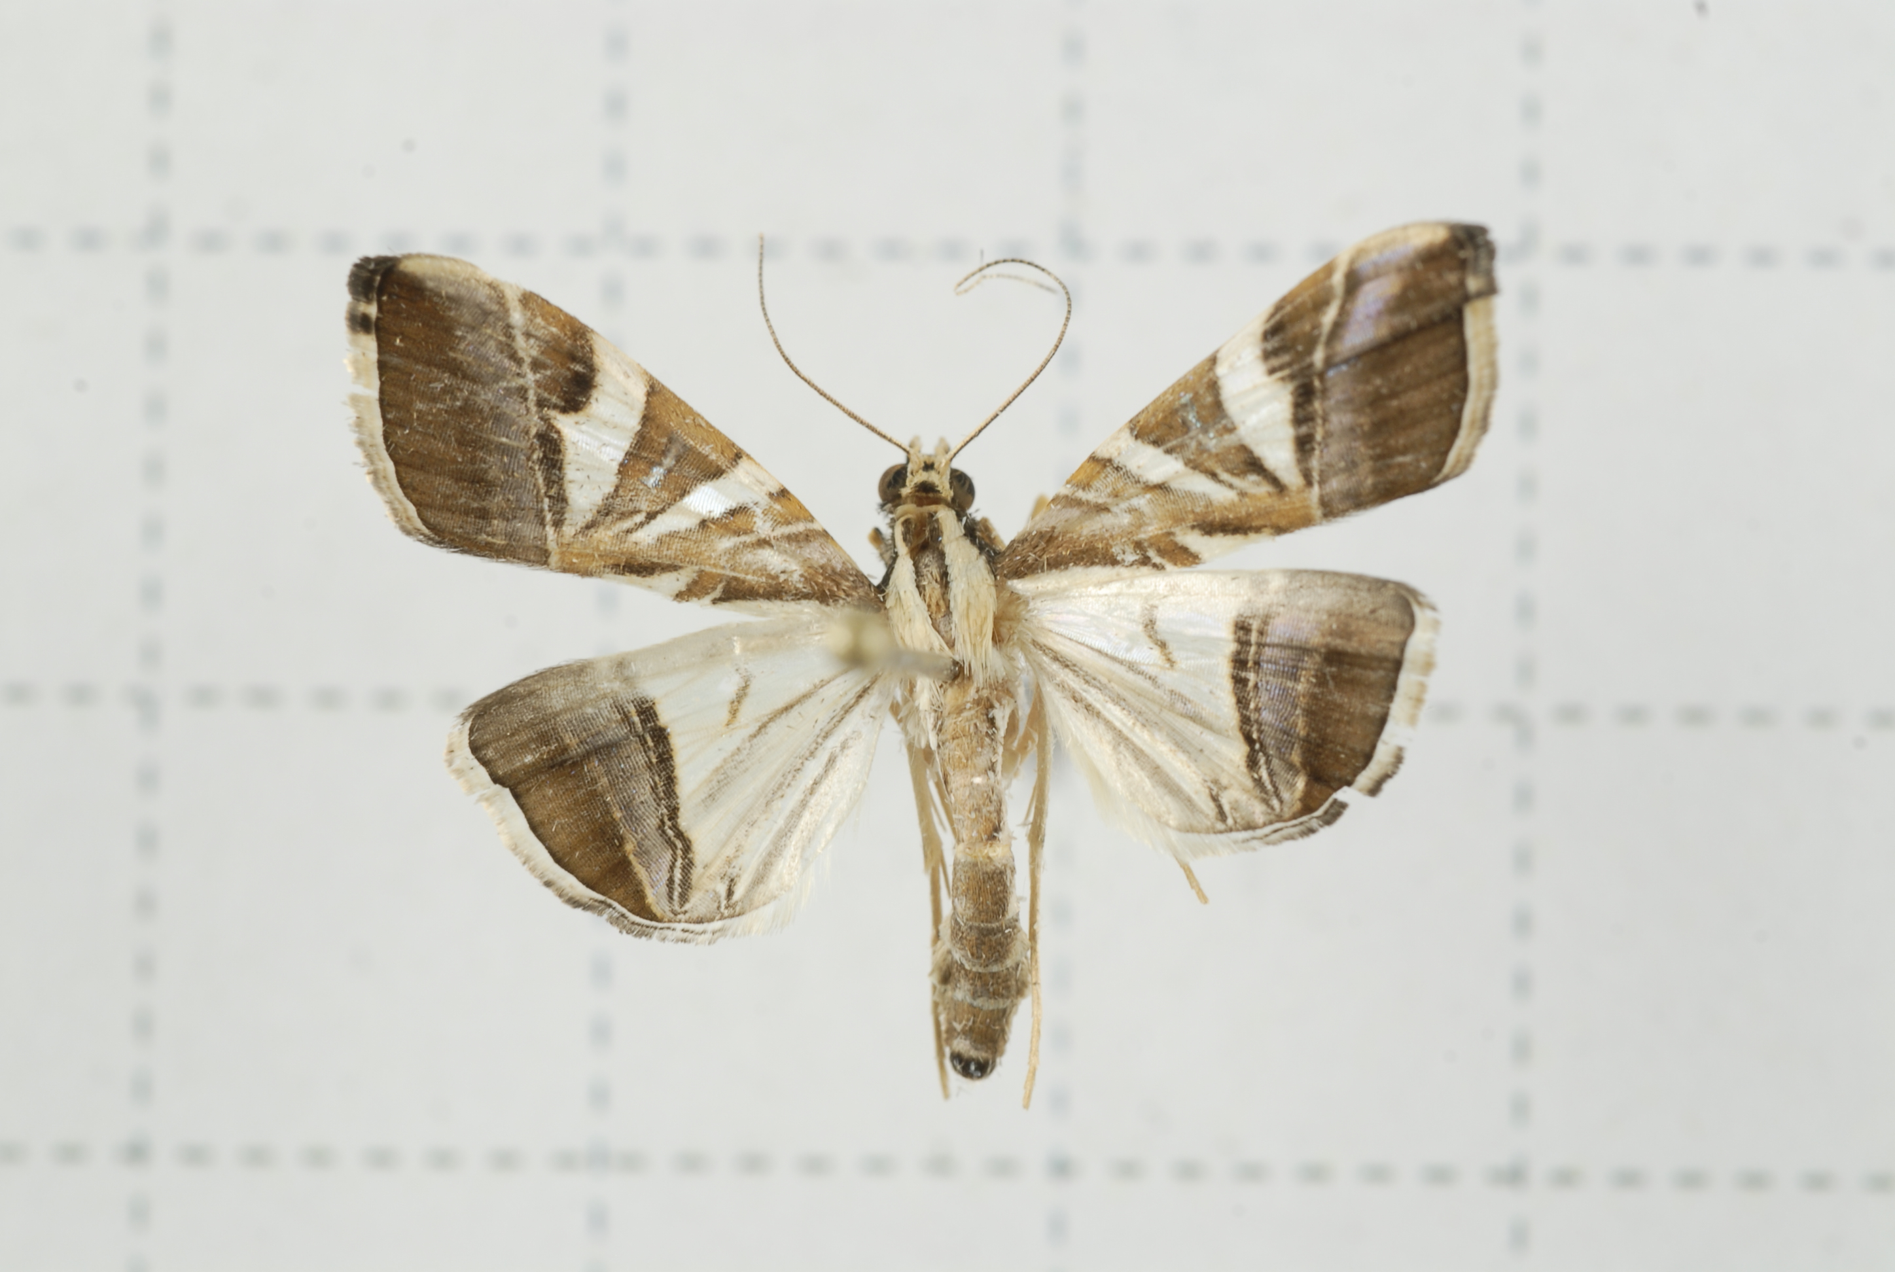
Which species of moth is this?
Agrioglypta itysalis
